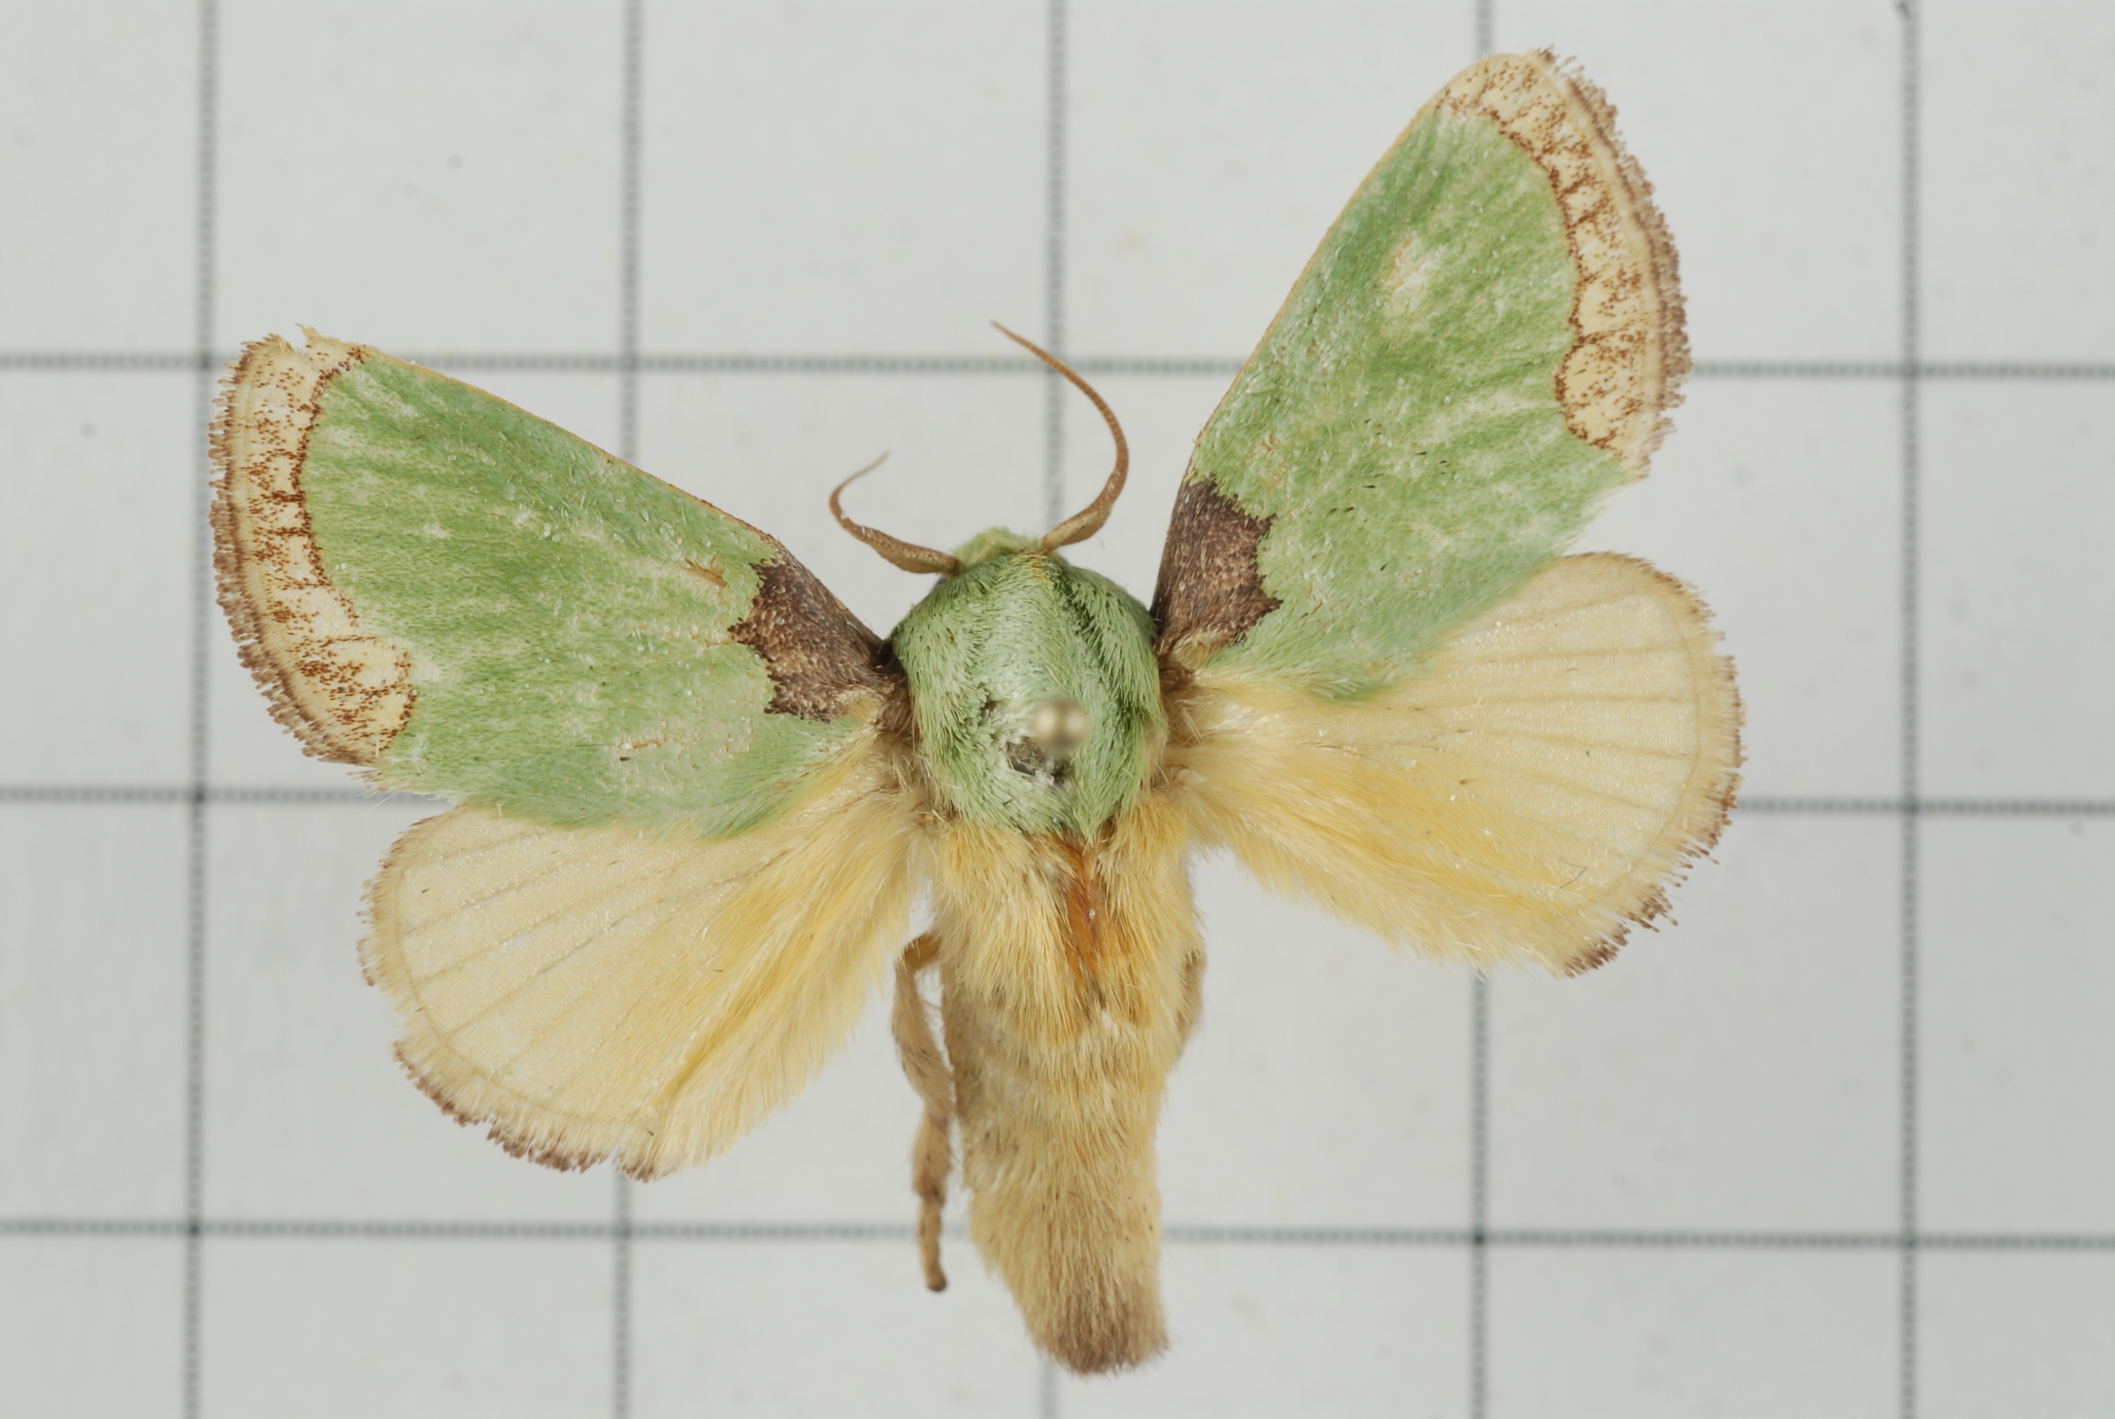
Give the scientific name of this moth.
Parasa consocia
